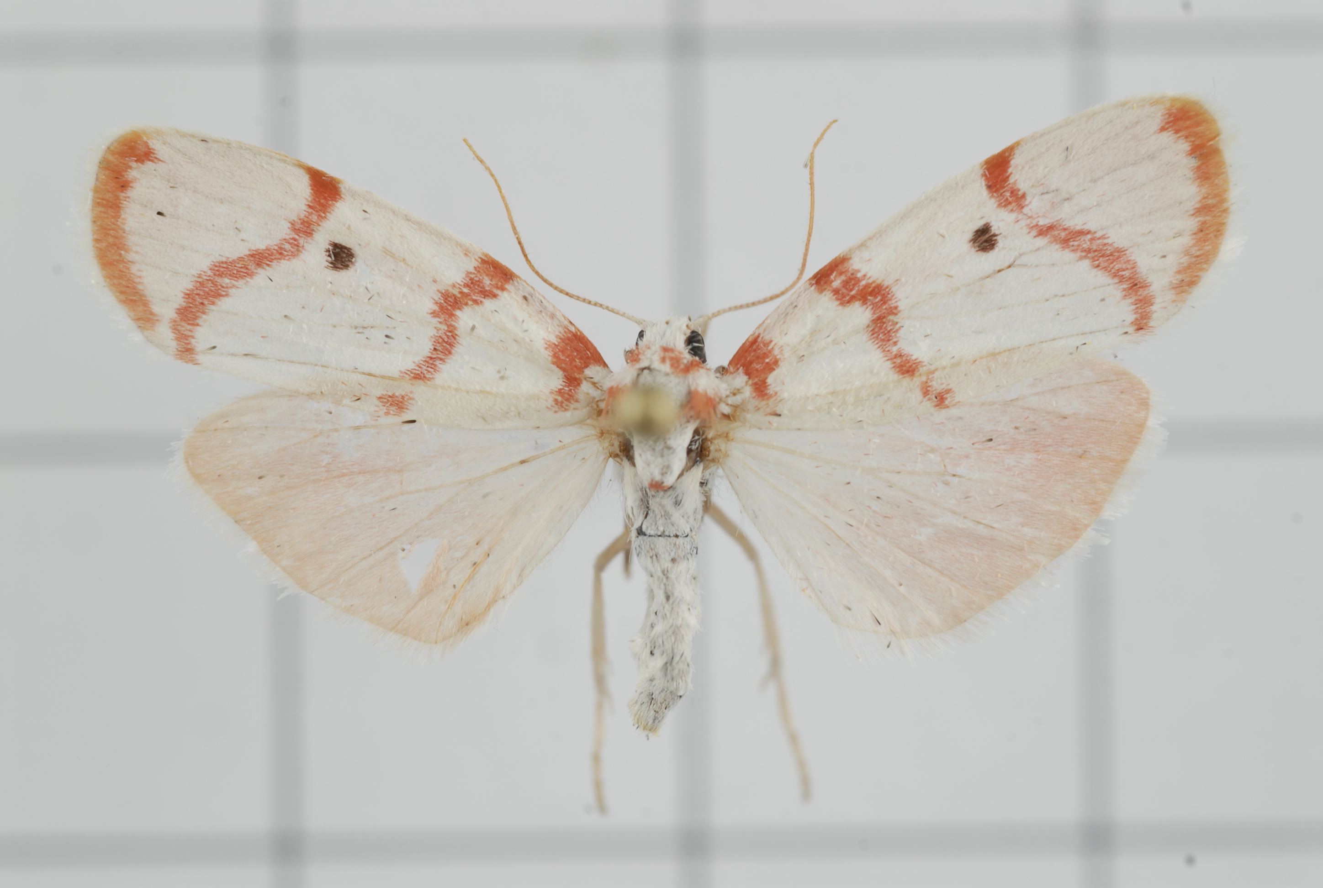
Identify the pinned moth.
Cyana hamata hamata
